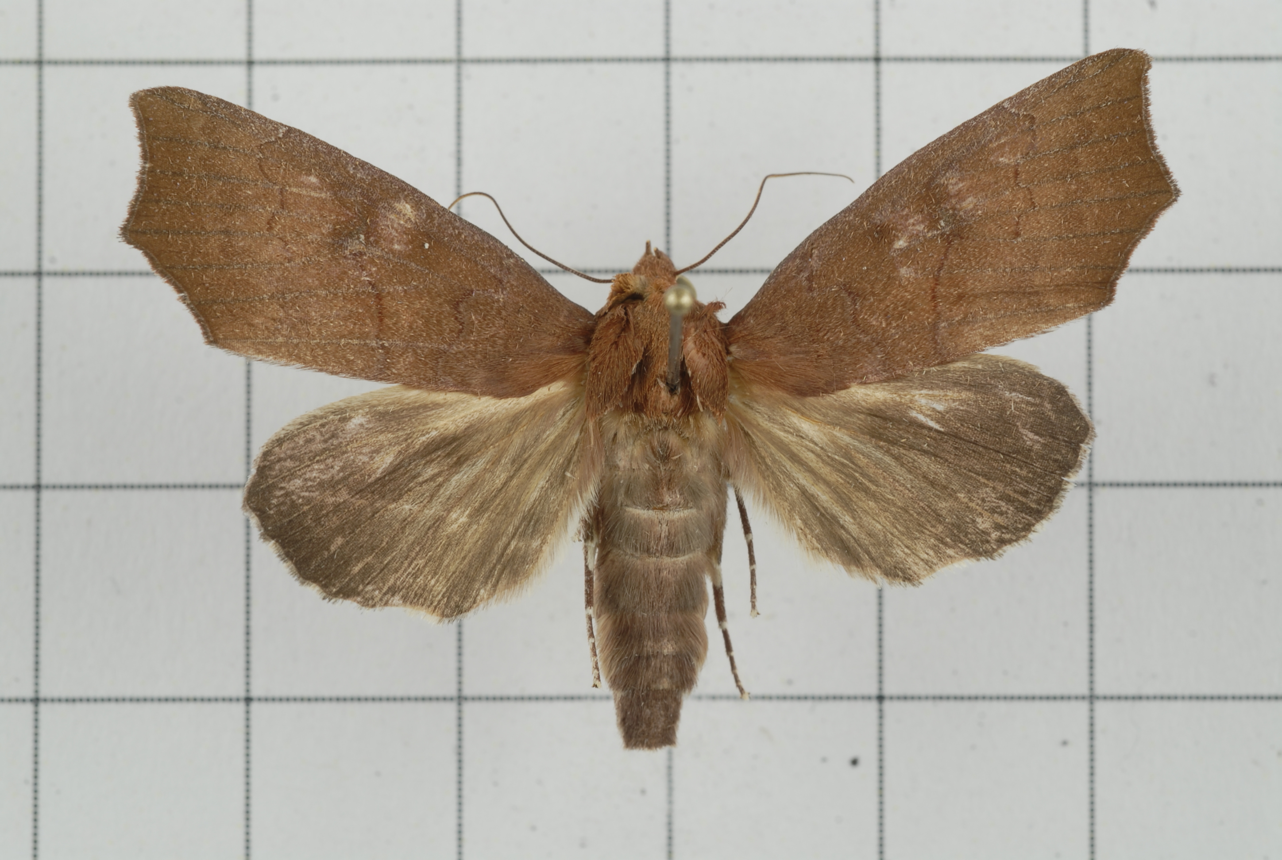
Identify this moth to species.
Rusicada privata
